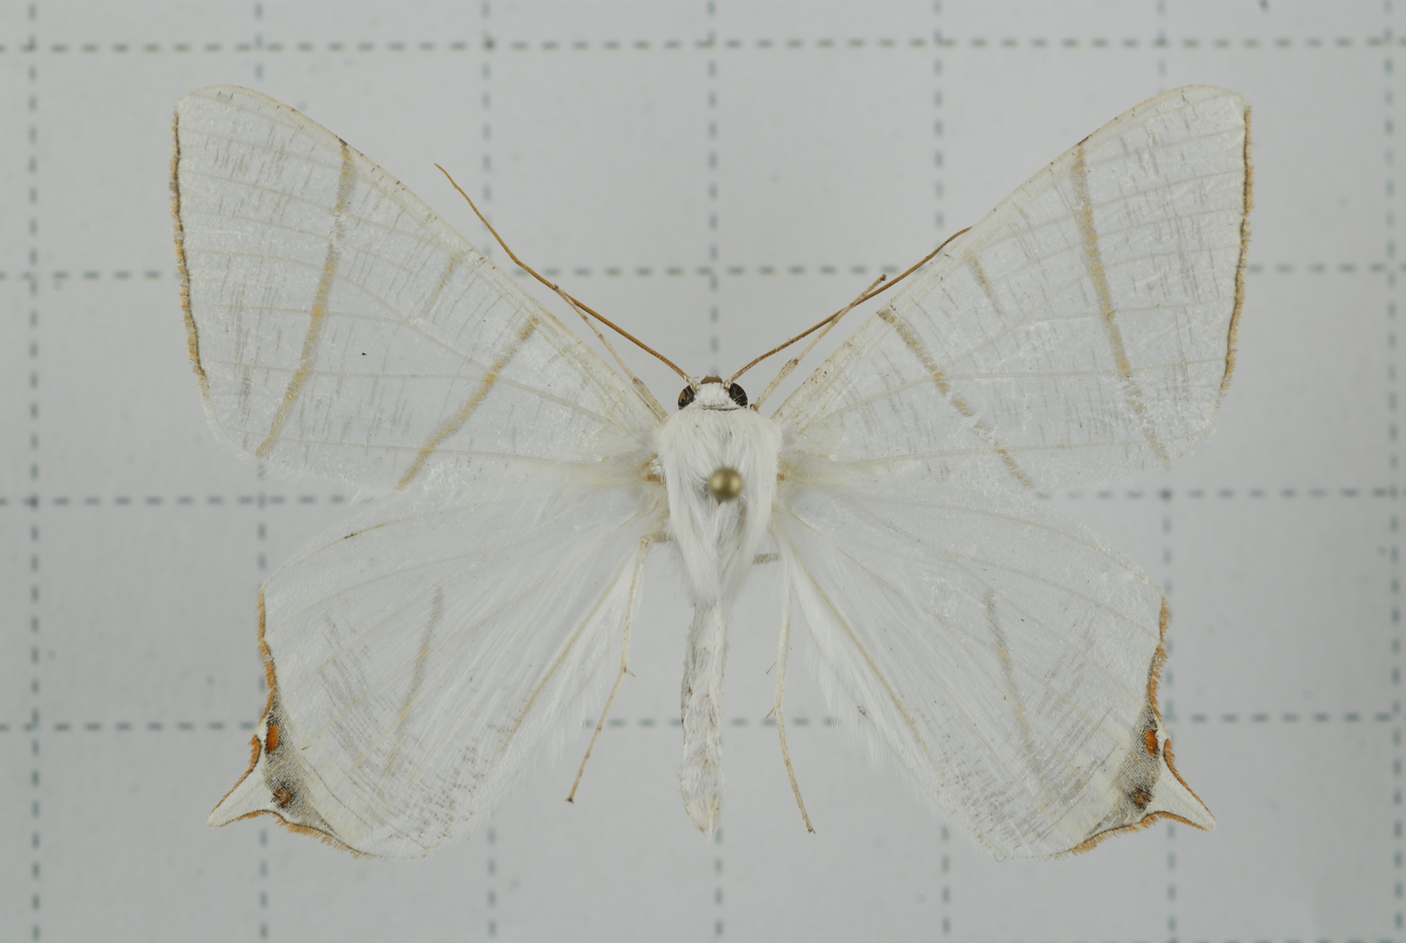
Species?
Ourapteryx changi
